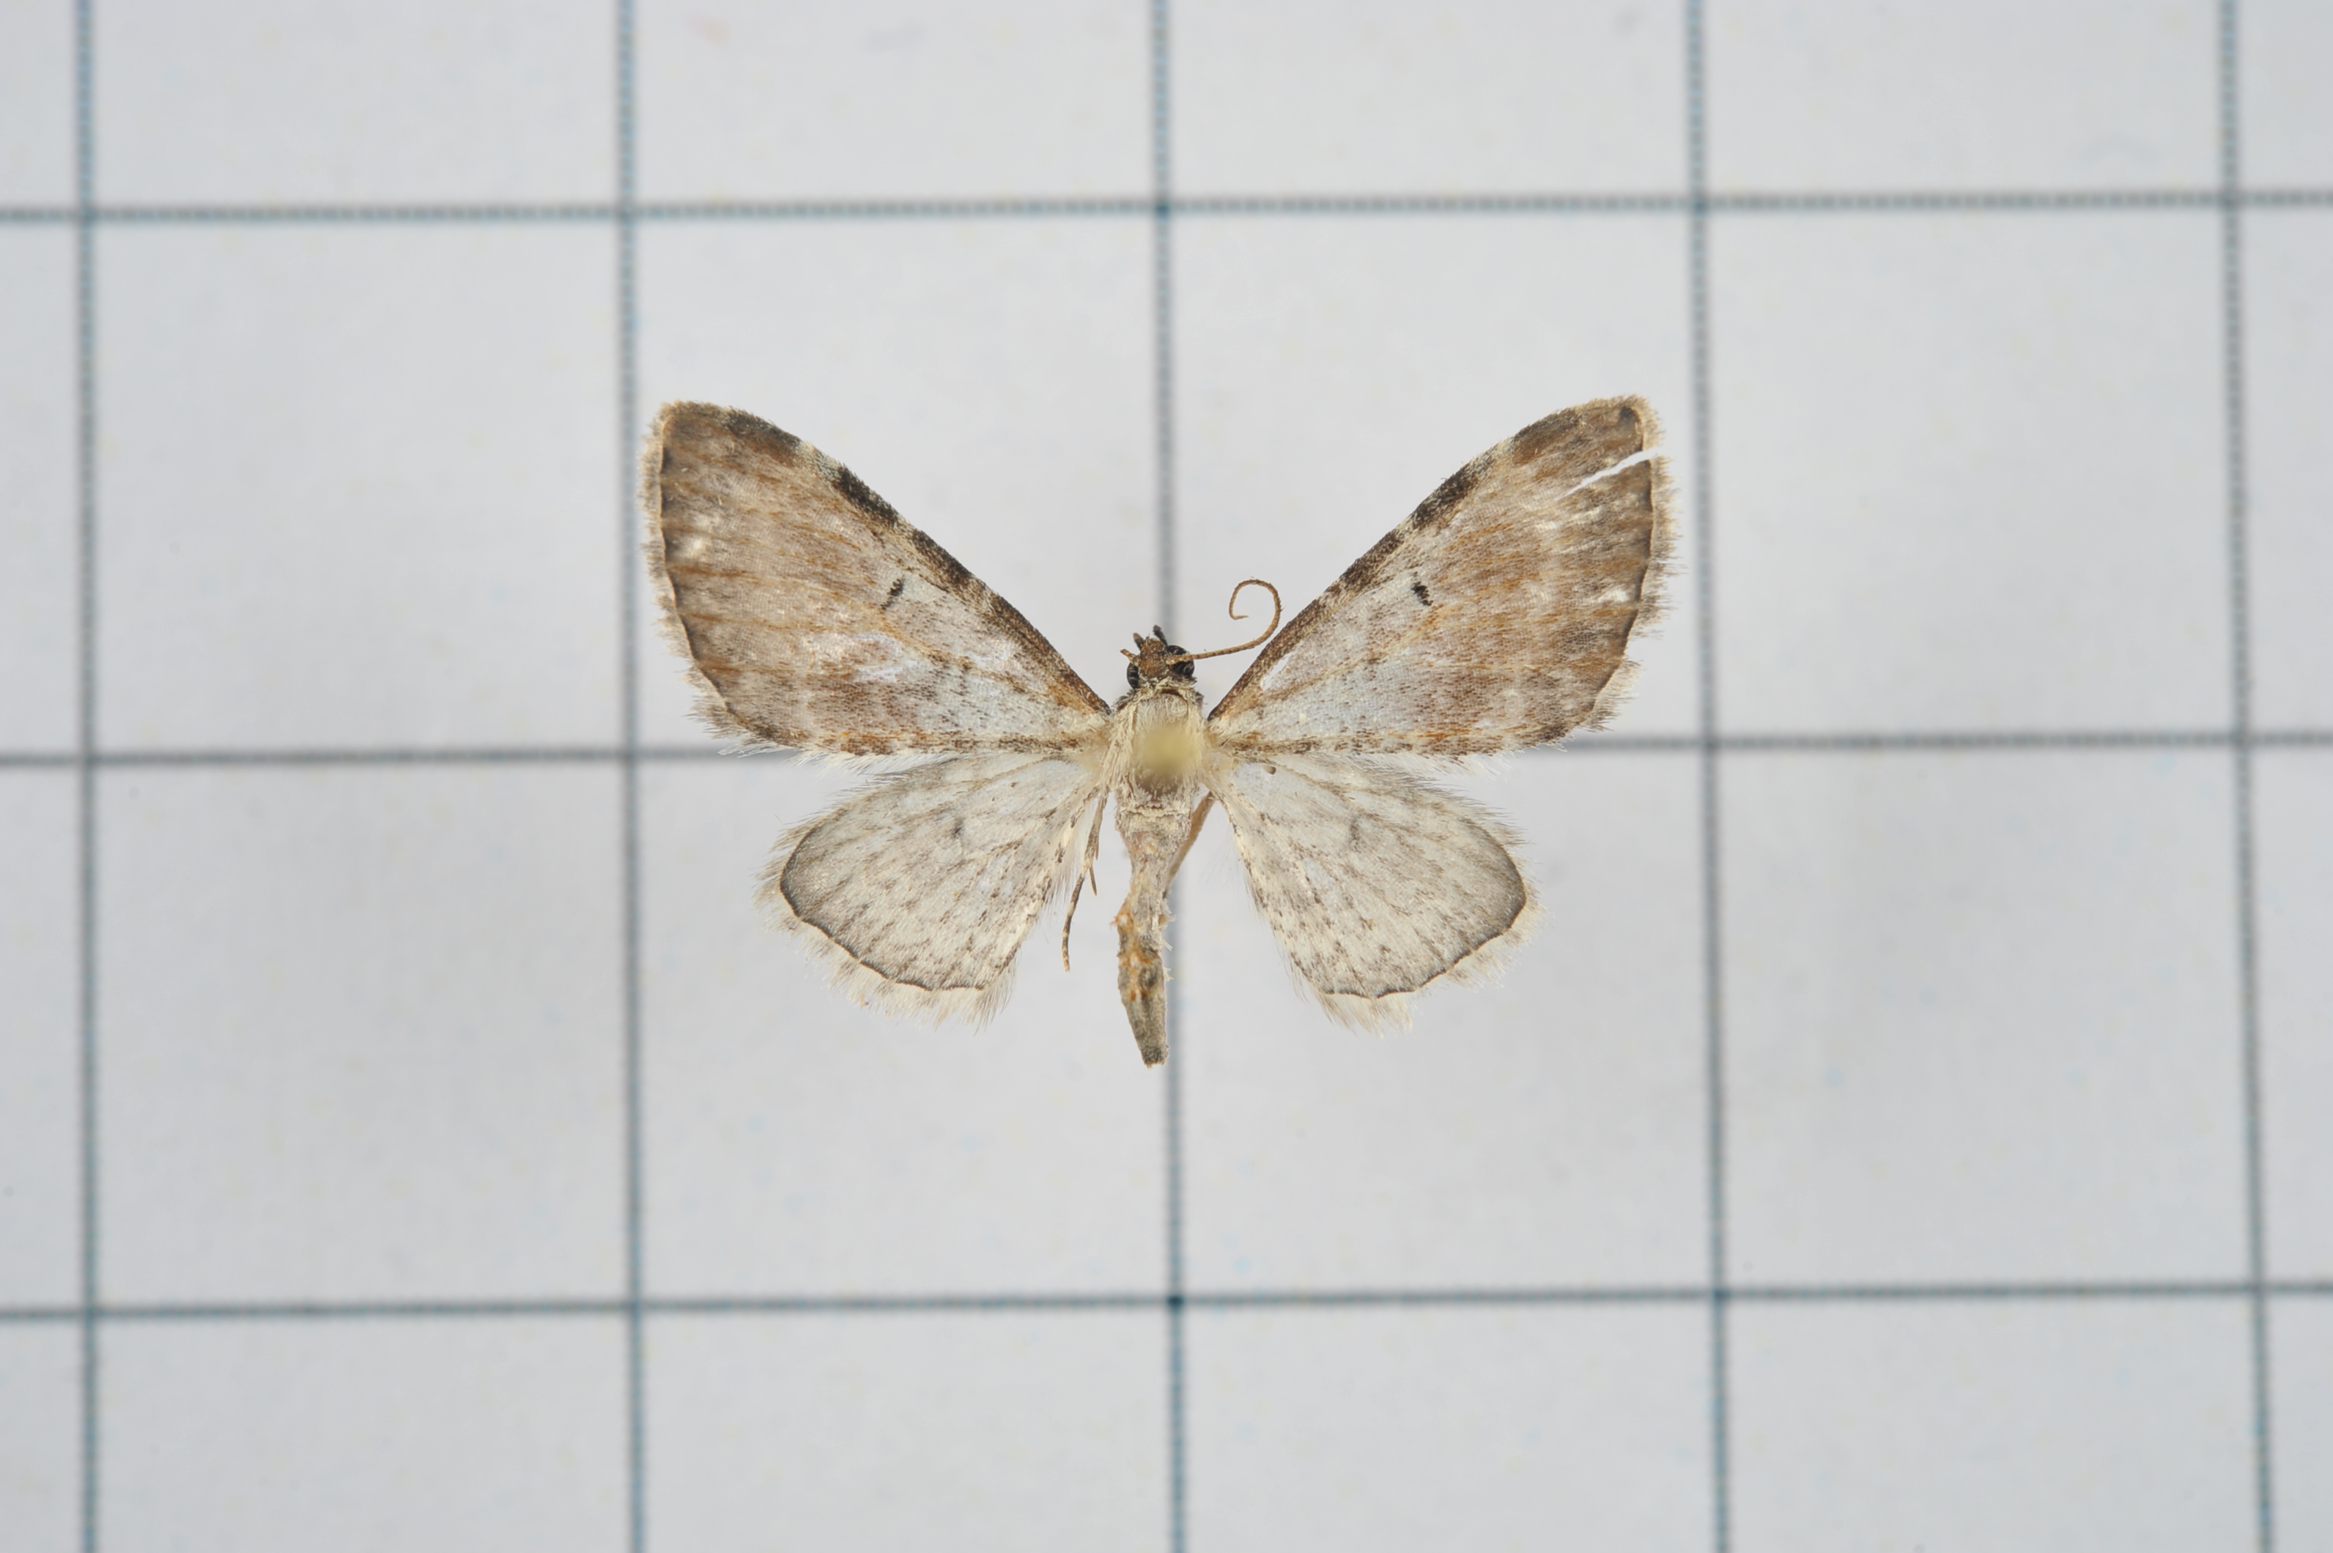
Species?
Eupithecia mundiscripta
